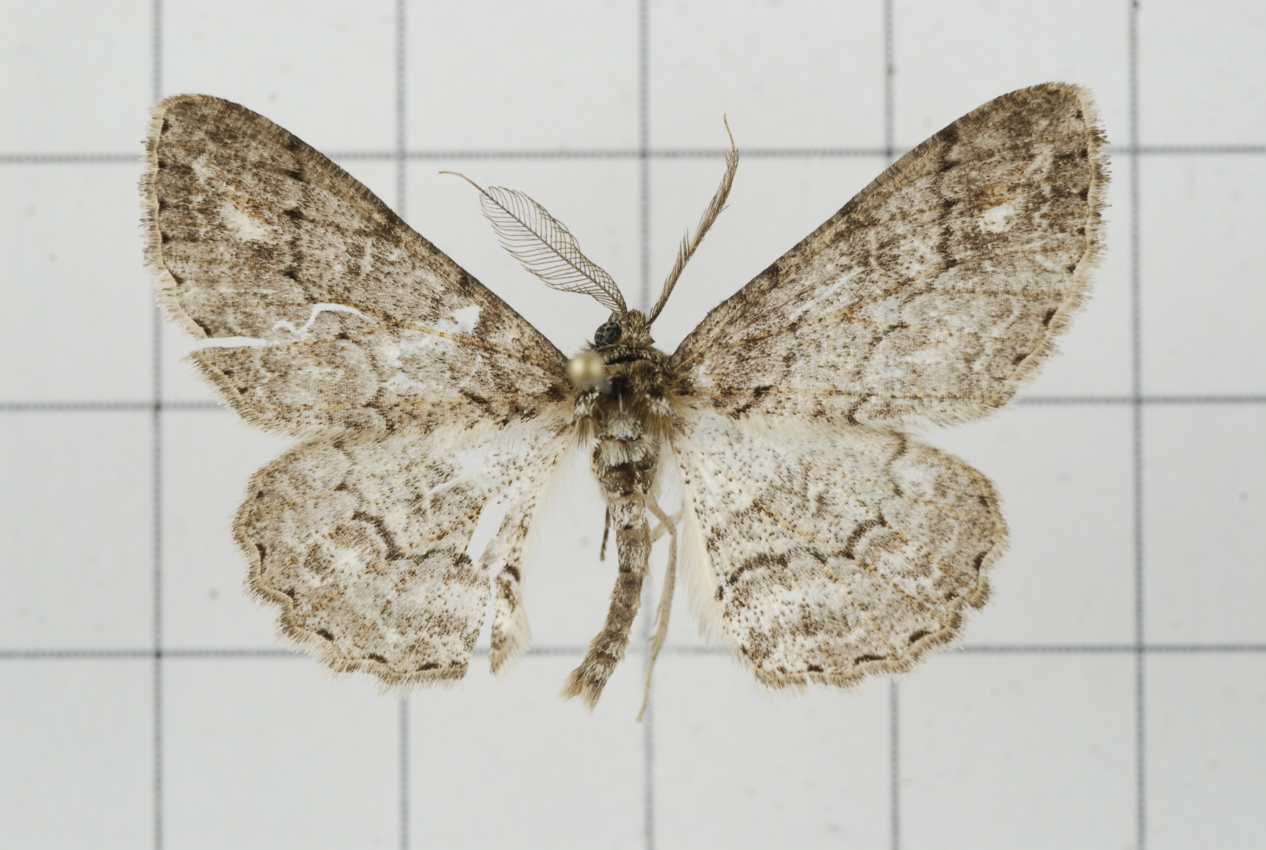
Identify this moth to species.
Cleora leucophaea taiwanensis
